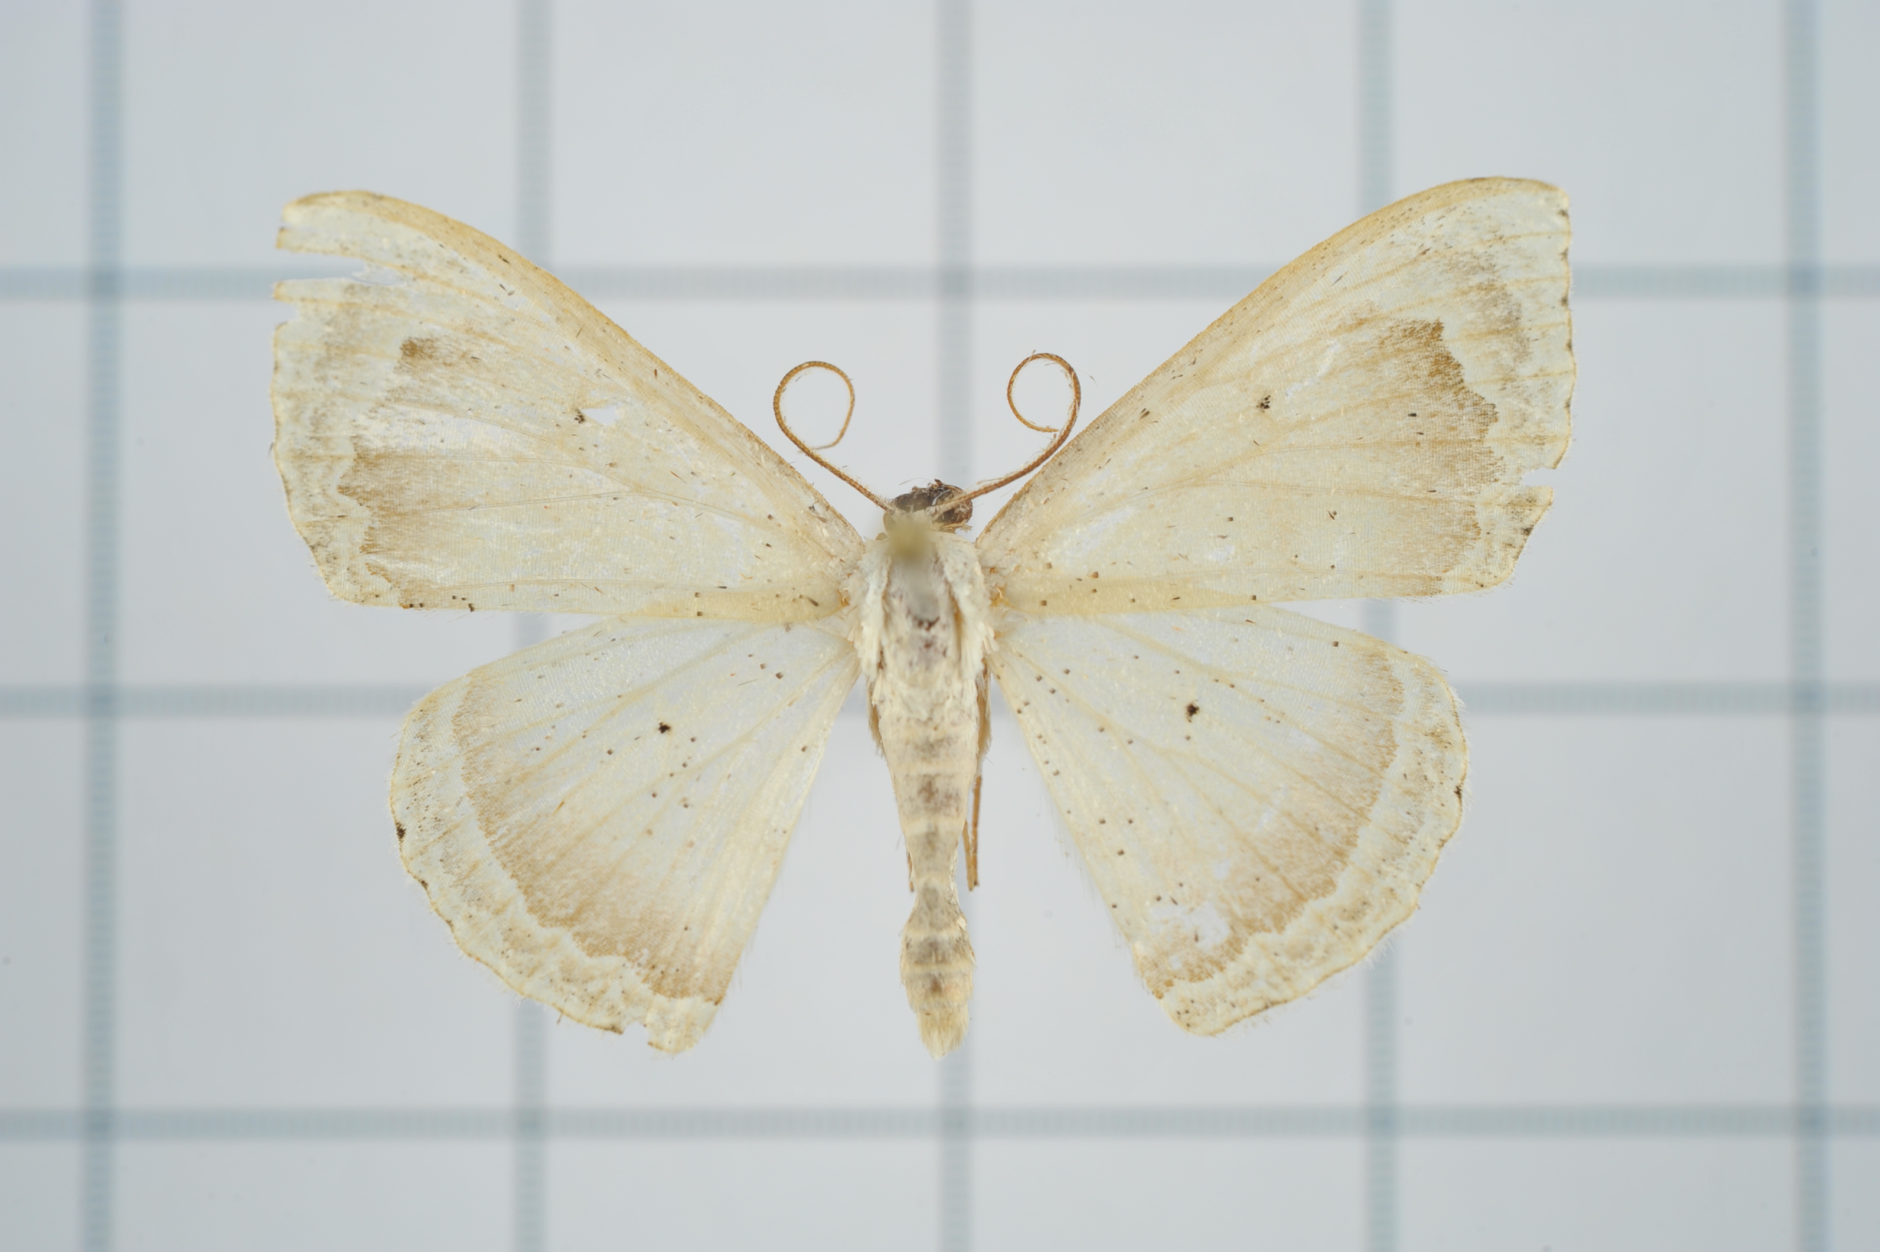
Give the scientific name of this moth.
Somatina rosacea anaemica
